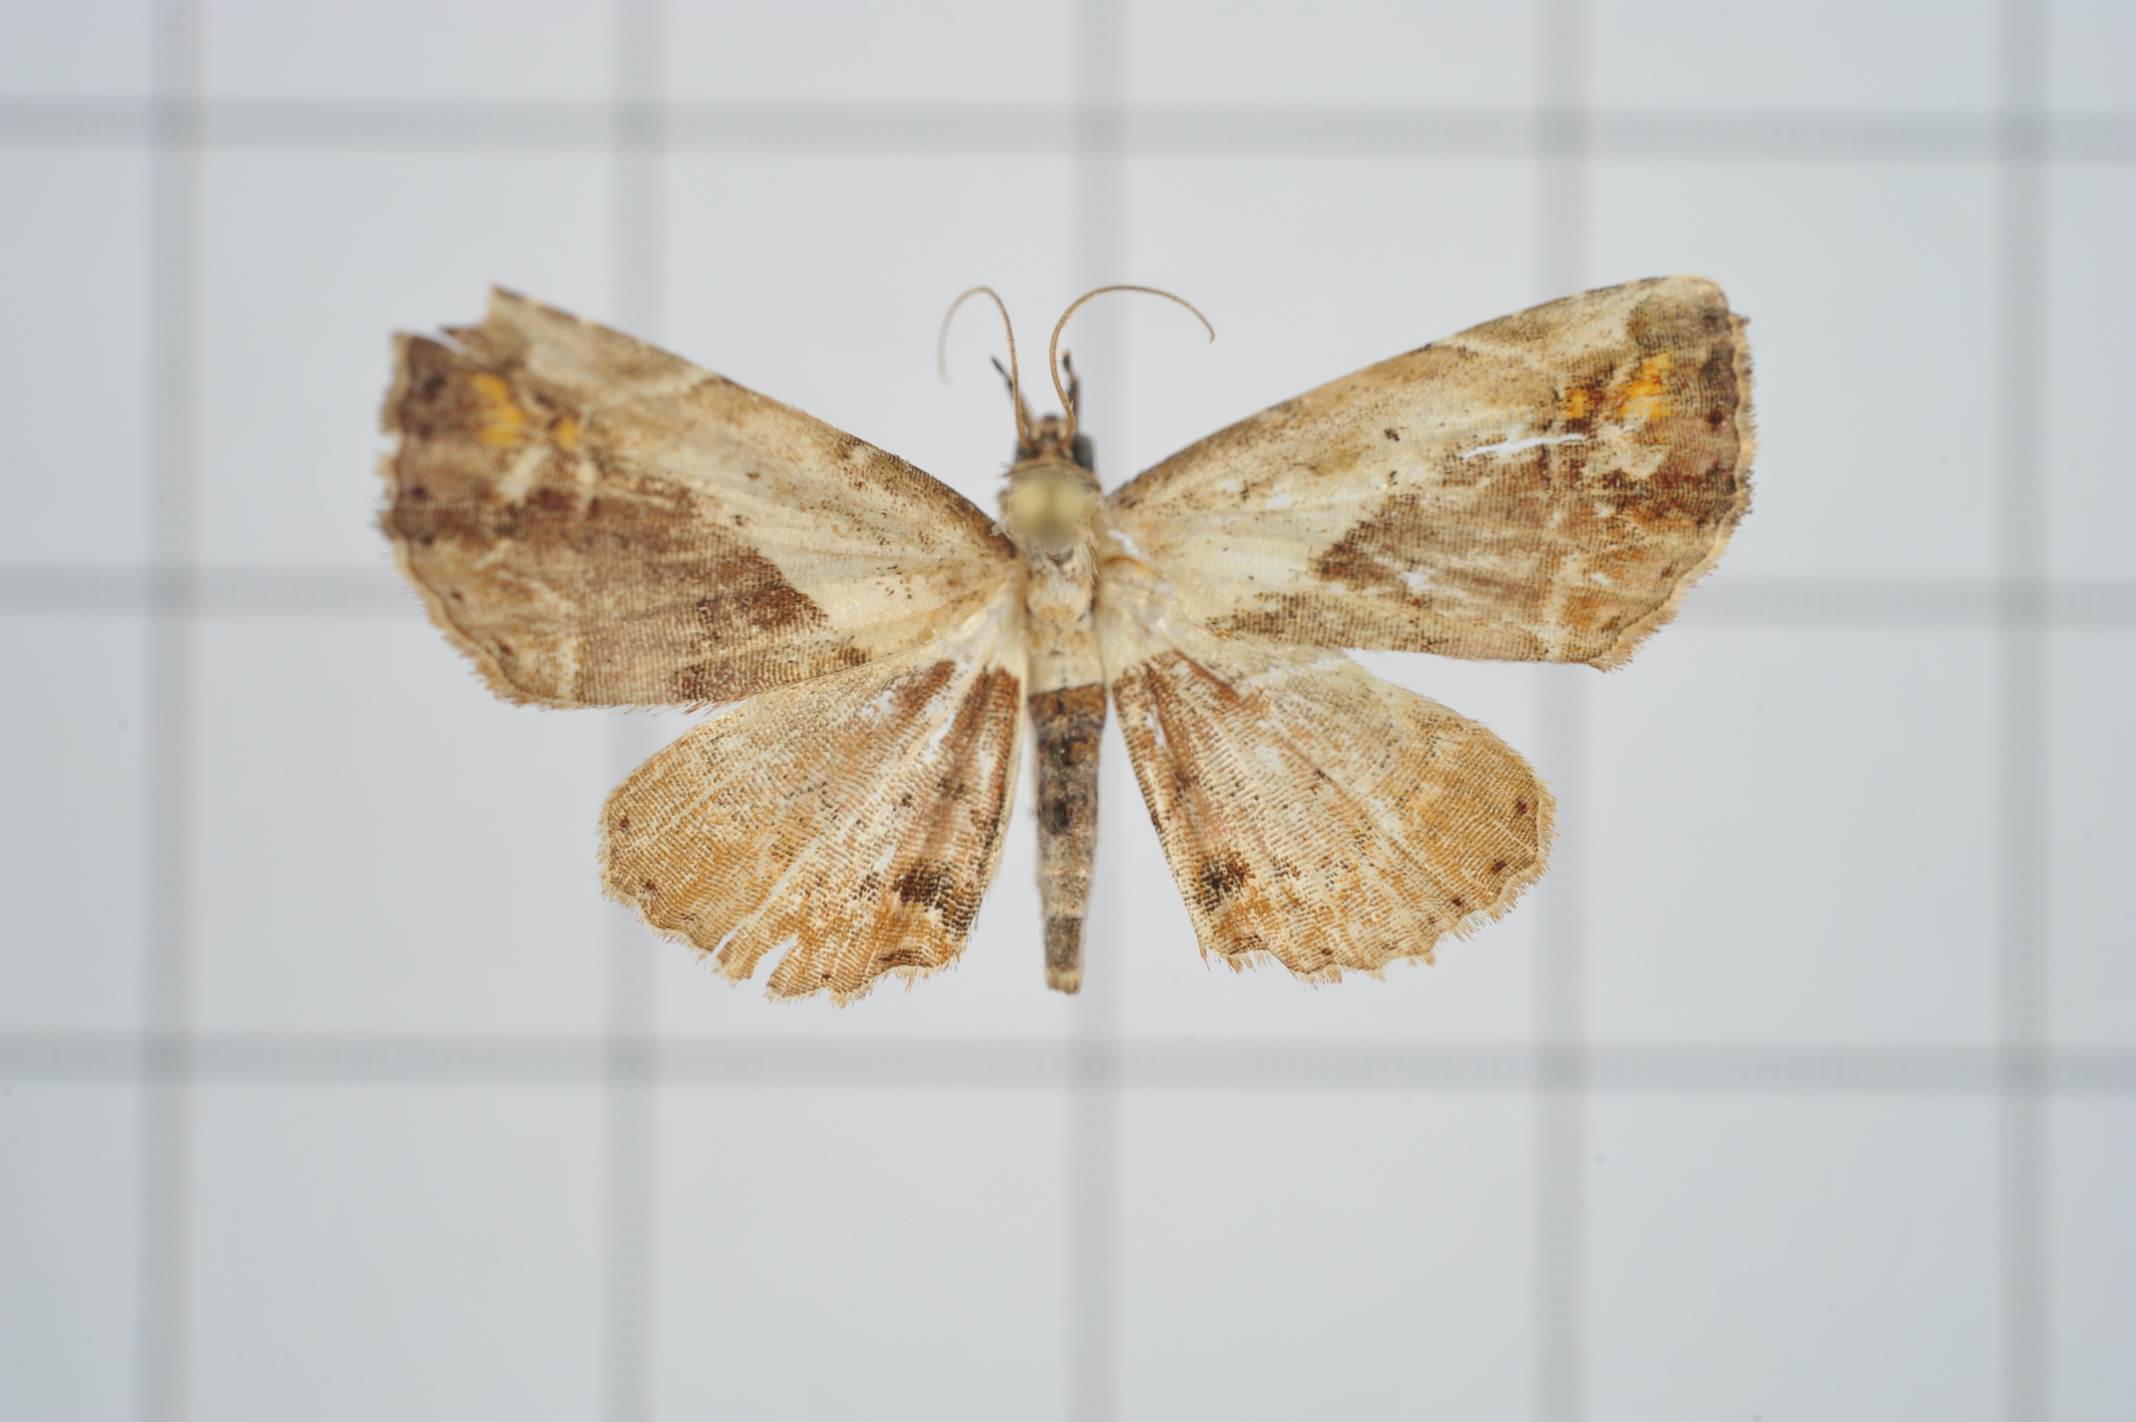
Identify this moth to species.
Lophoruza albicostalis
